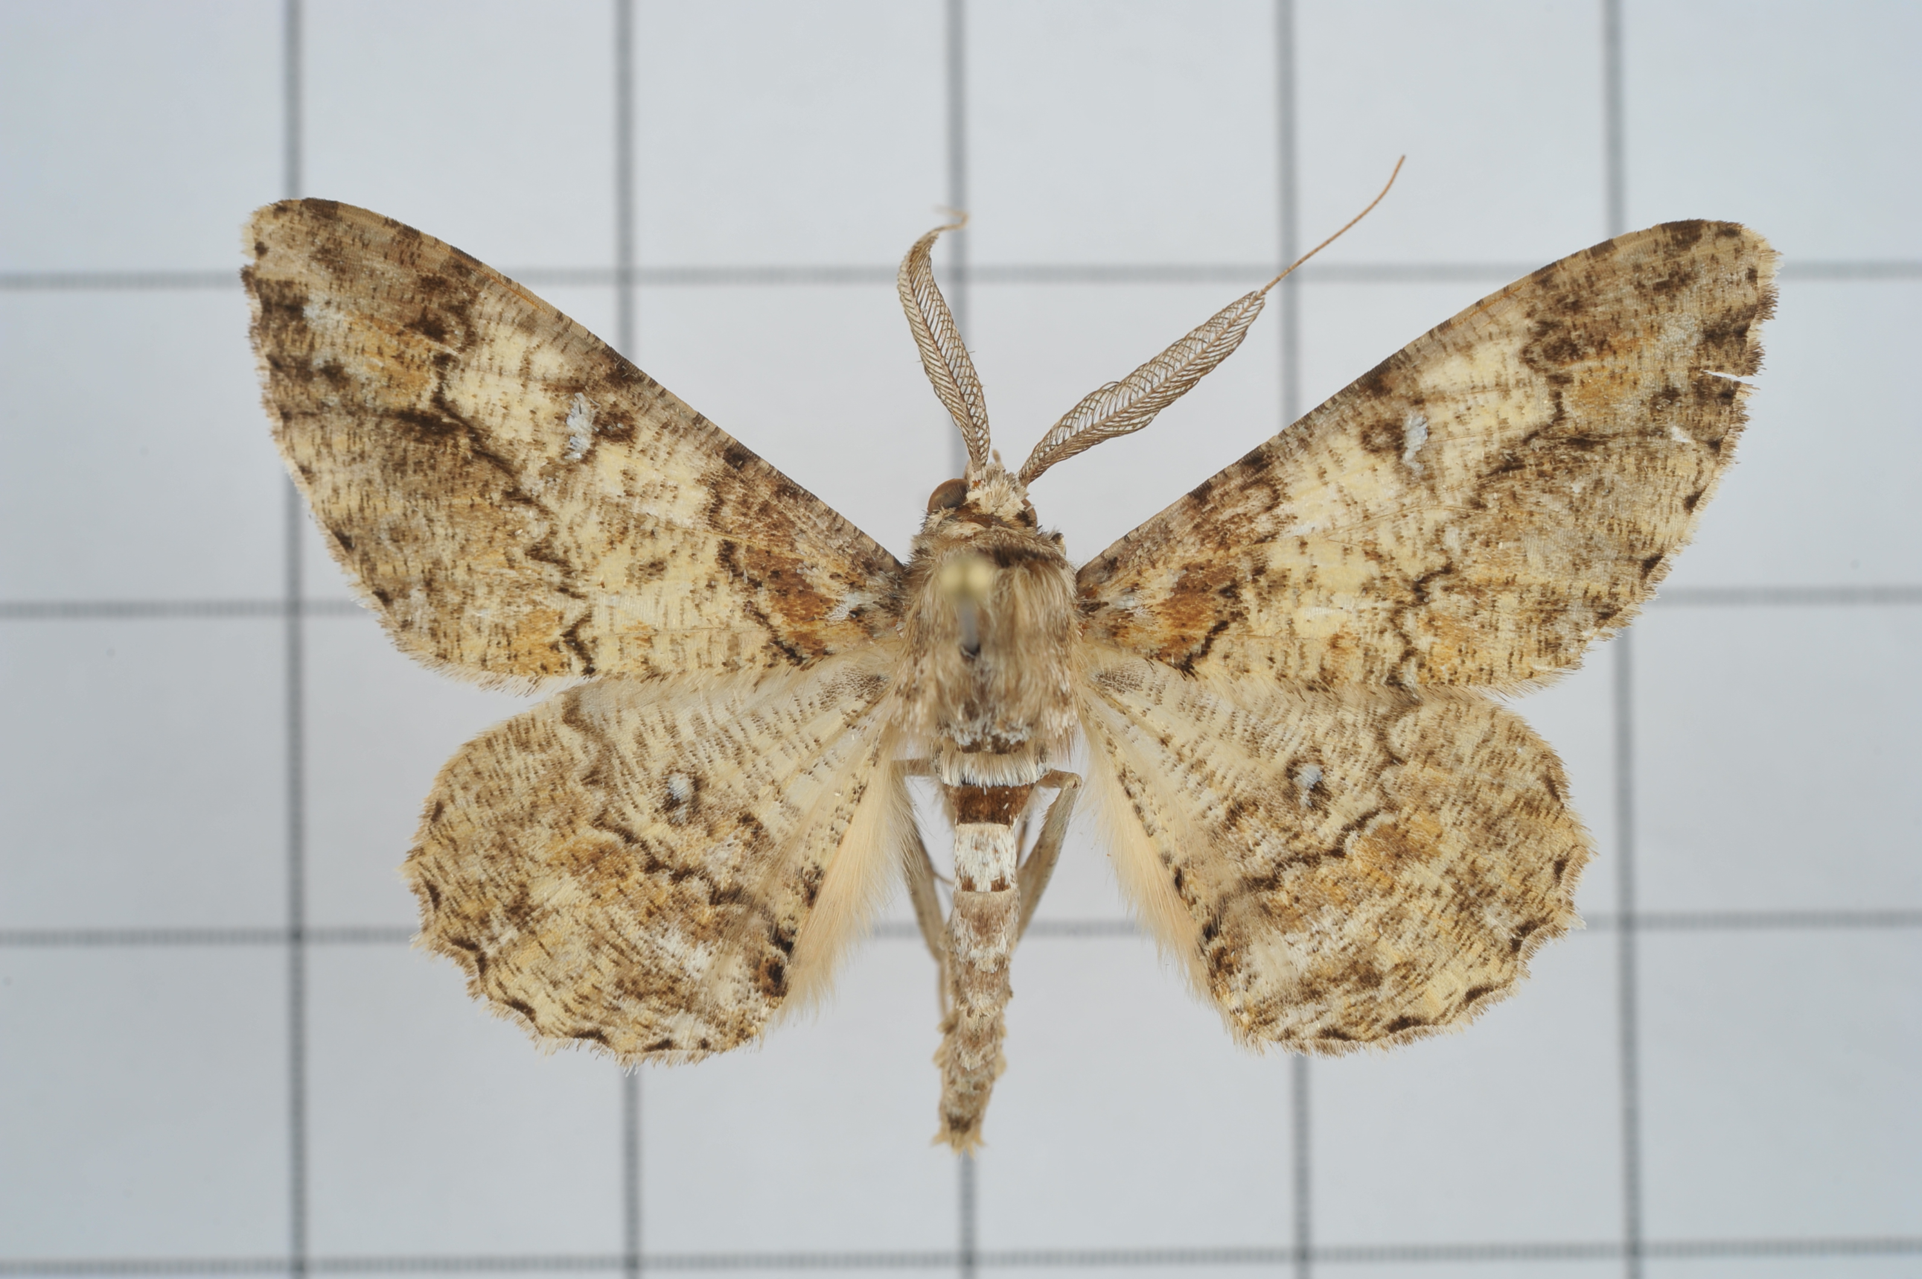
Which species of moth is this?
Cleora fraterna
